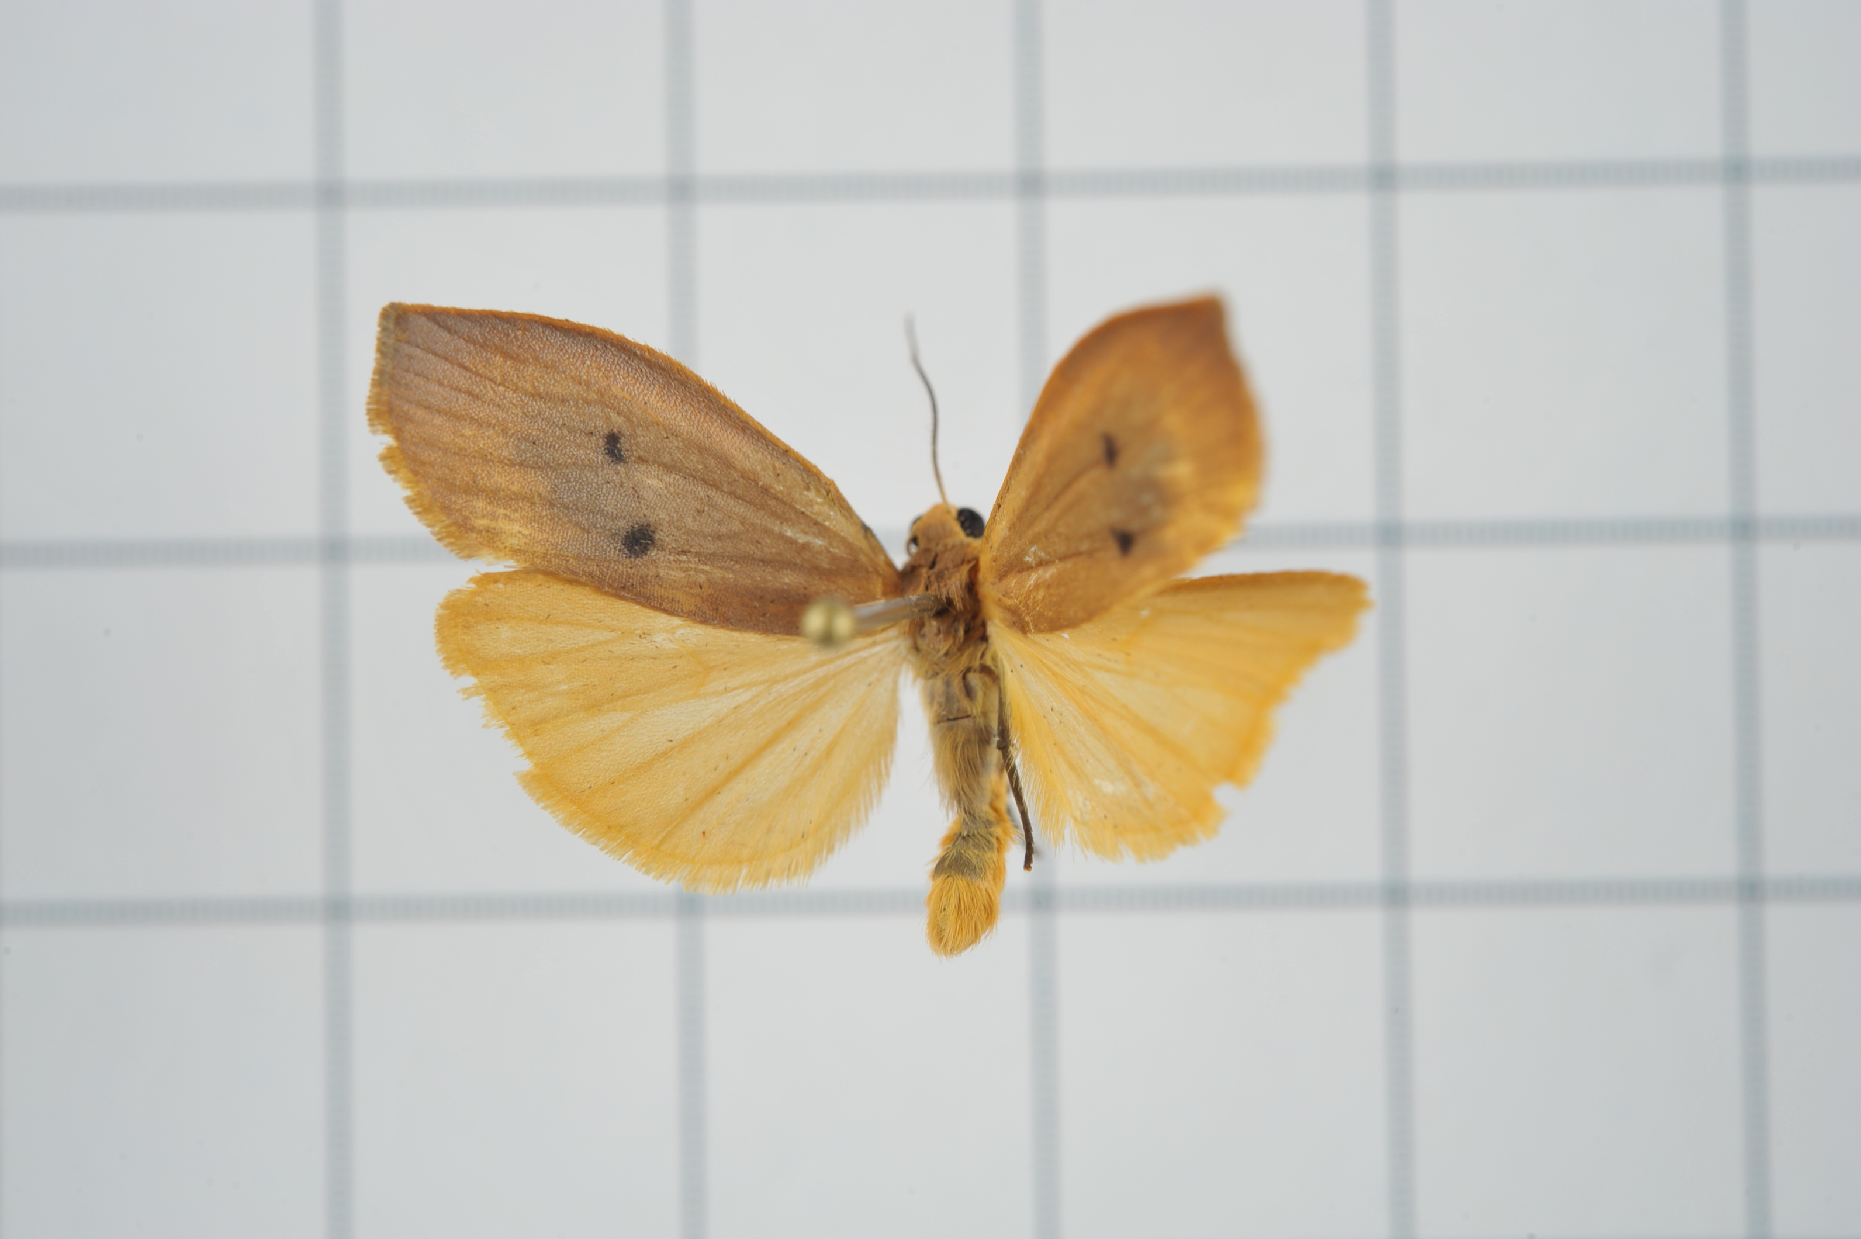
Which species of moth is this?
Manulea postmaculosa
